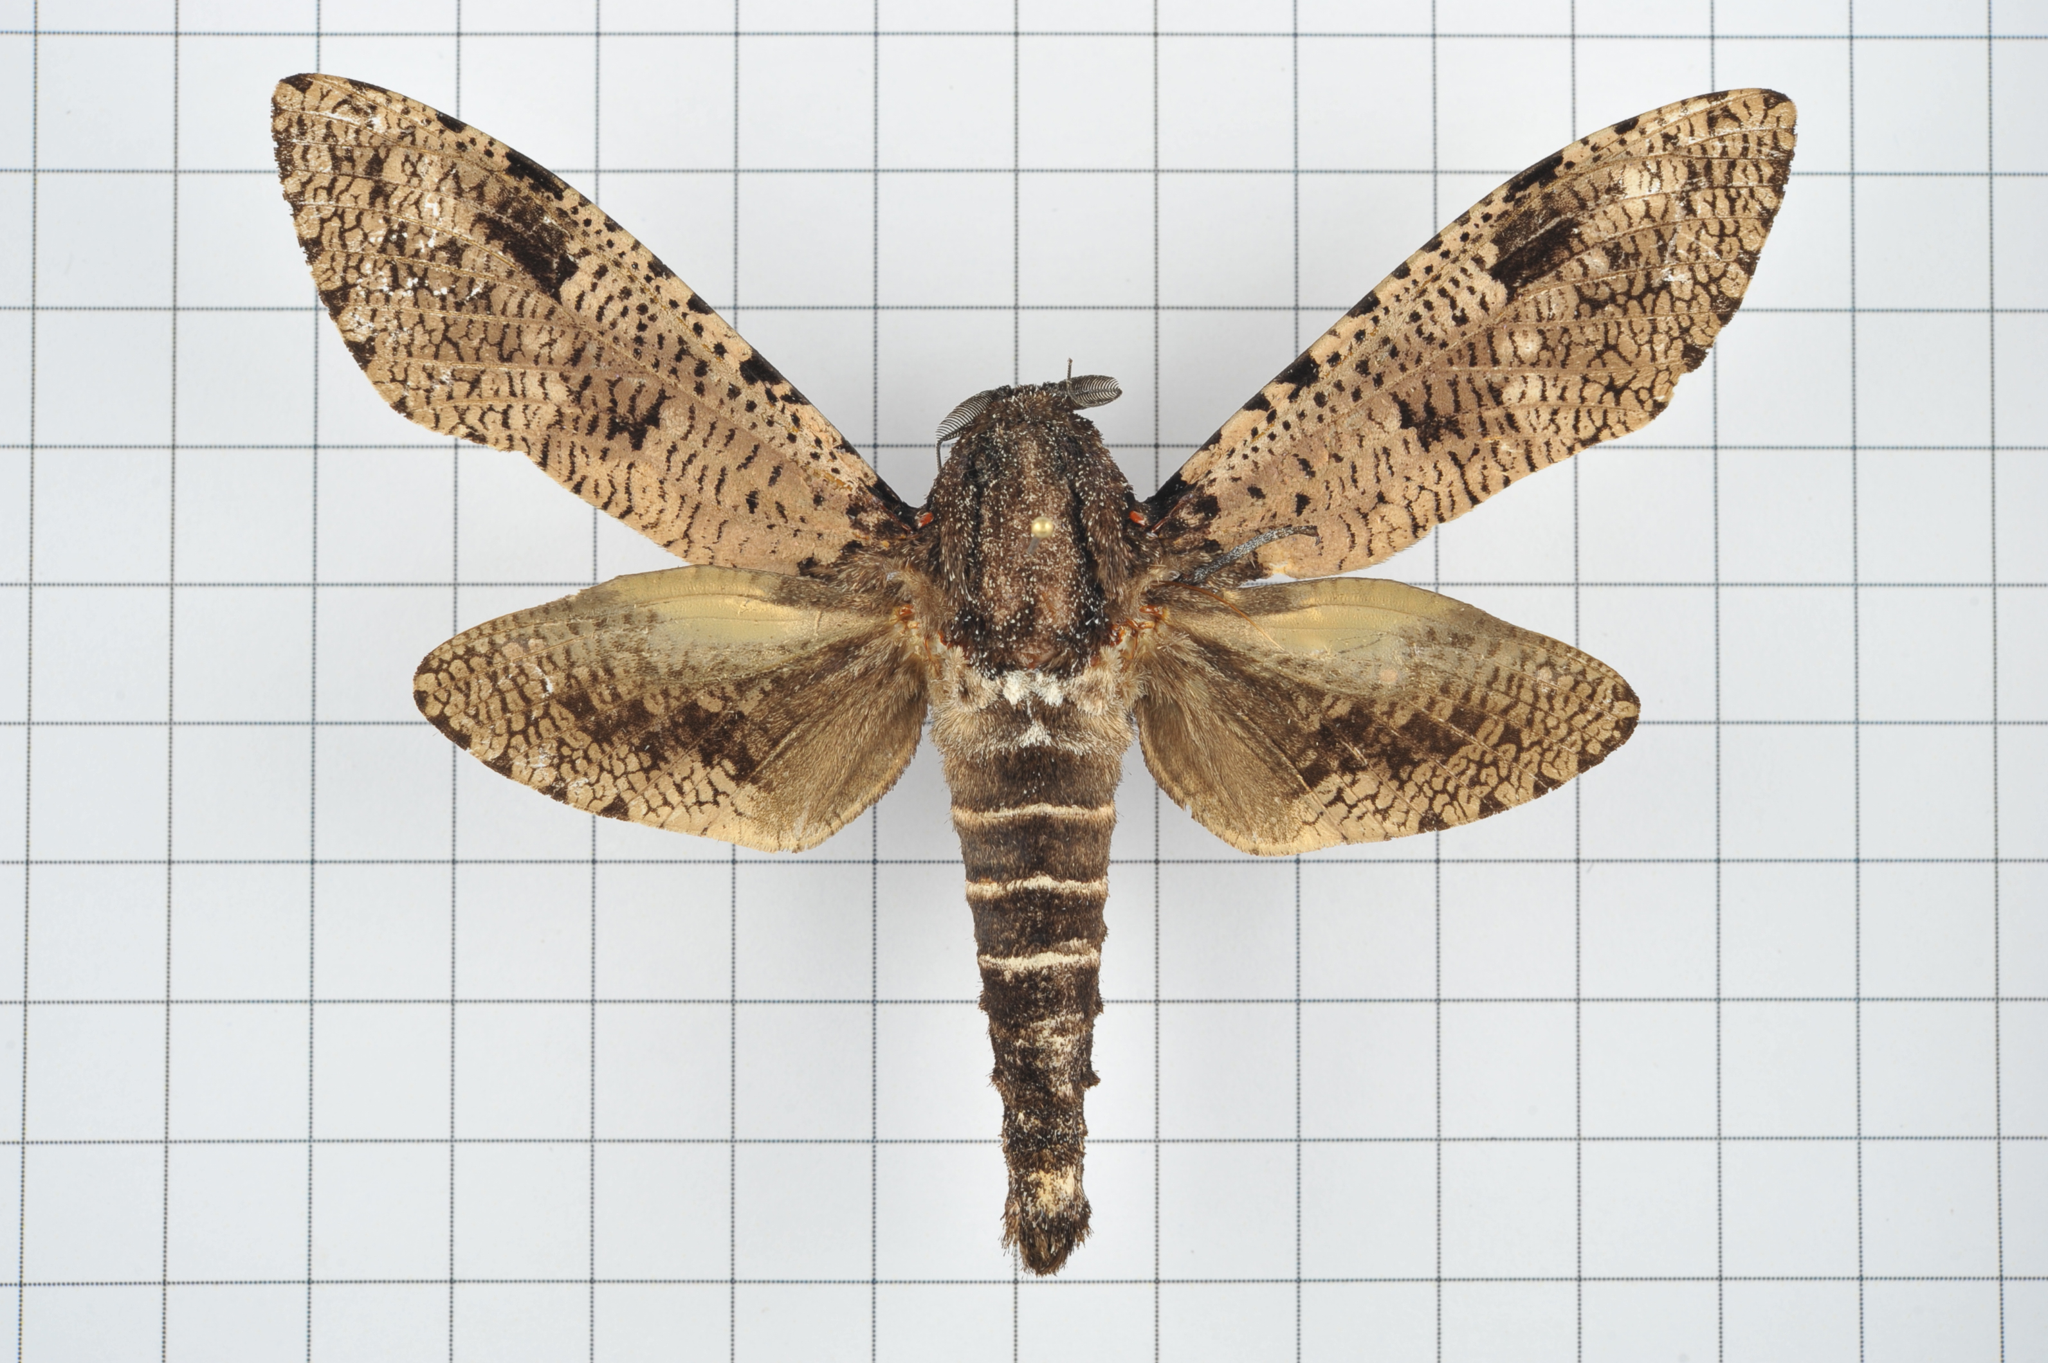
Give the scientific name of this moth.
Xyleutes strix
